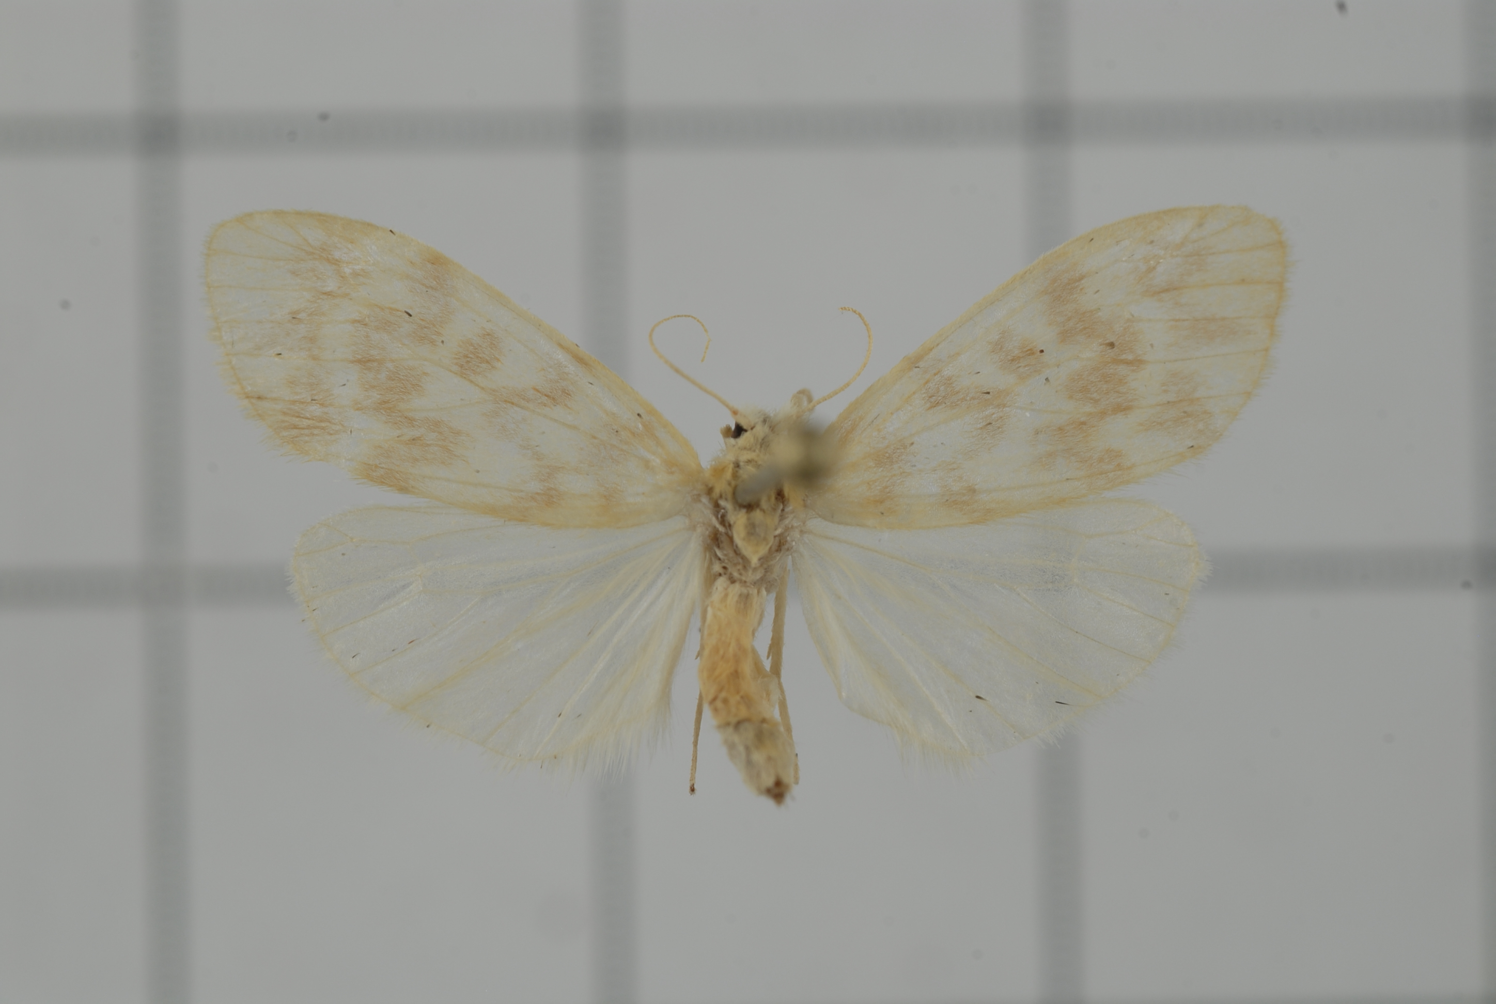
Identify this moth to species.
Hemipsilia coavestis
